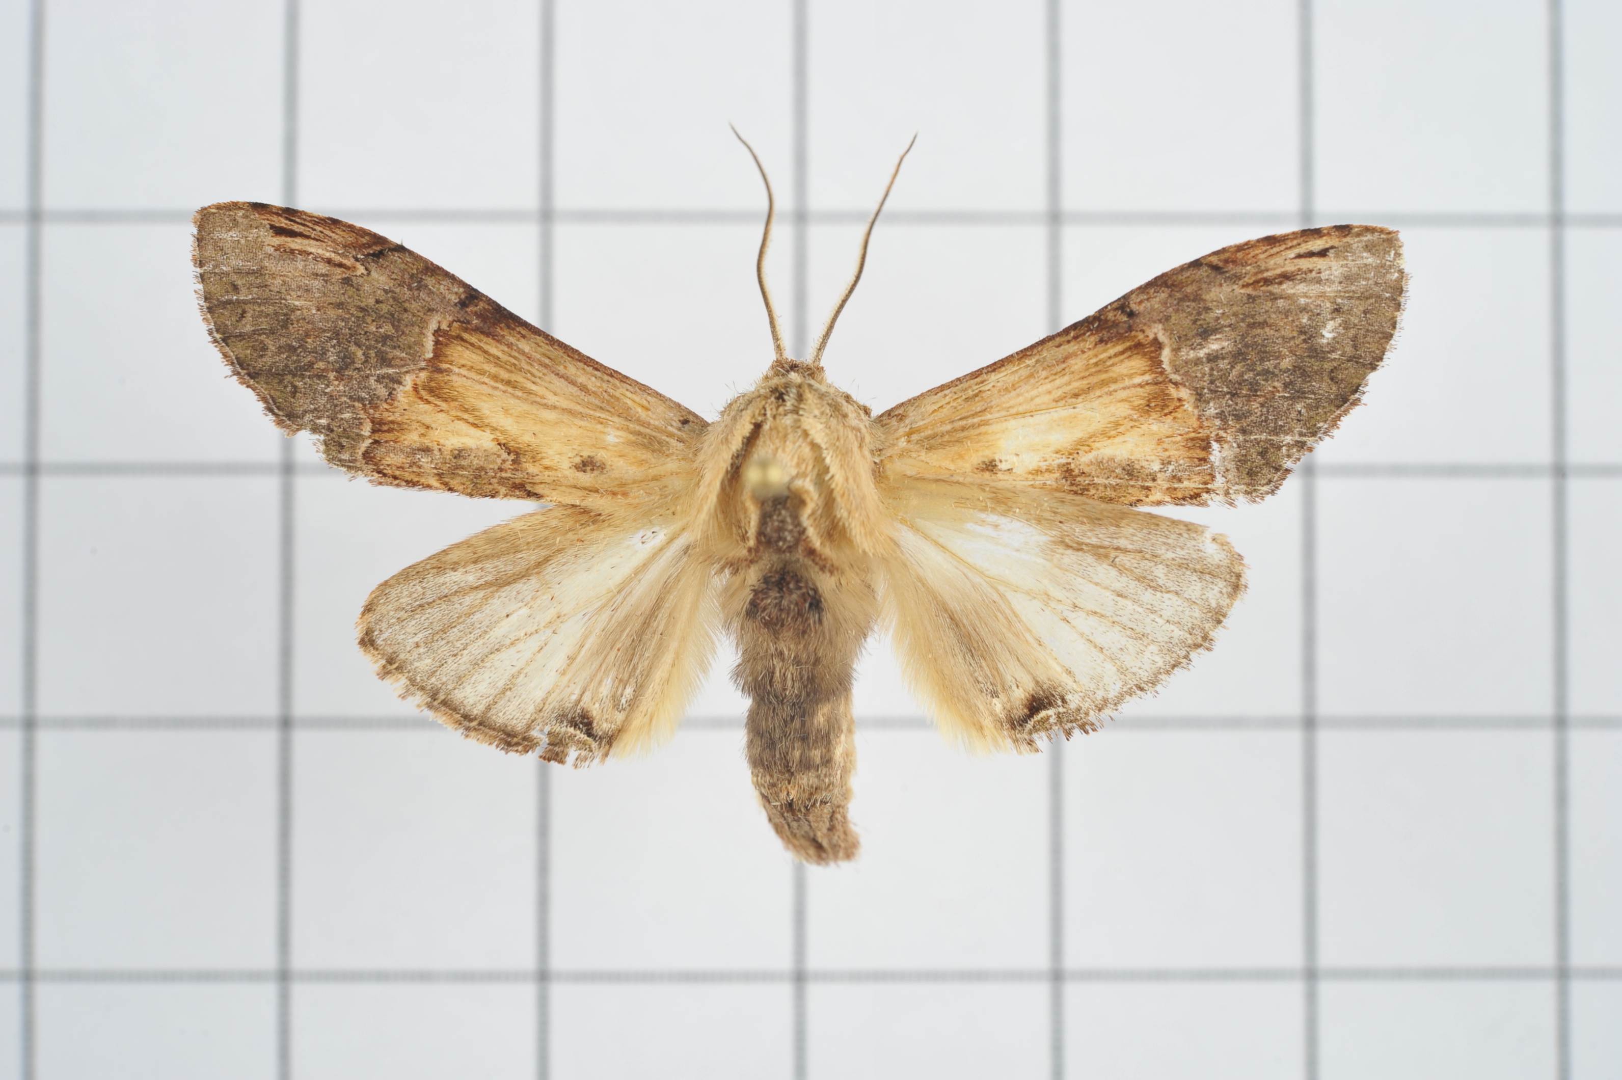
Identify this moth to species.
Chadisra bipartita
